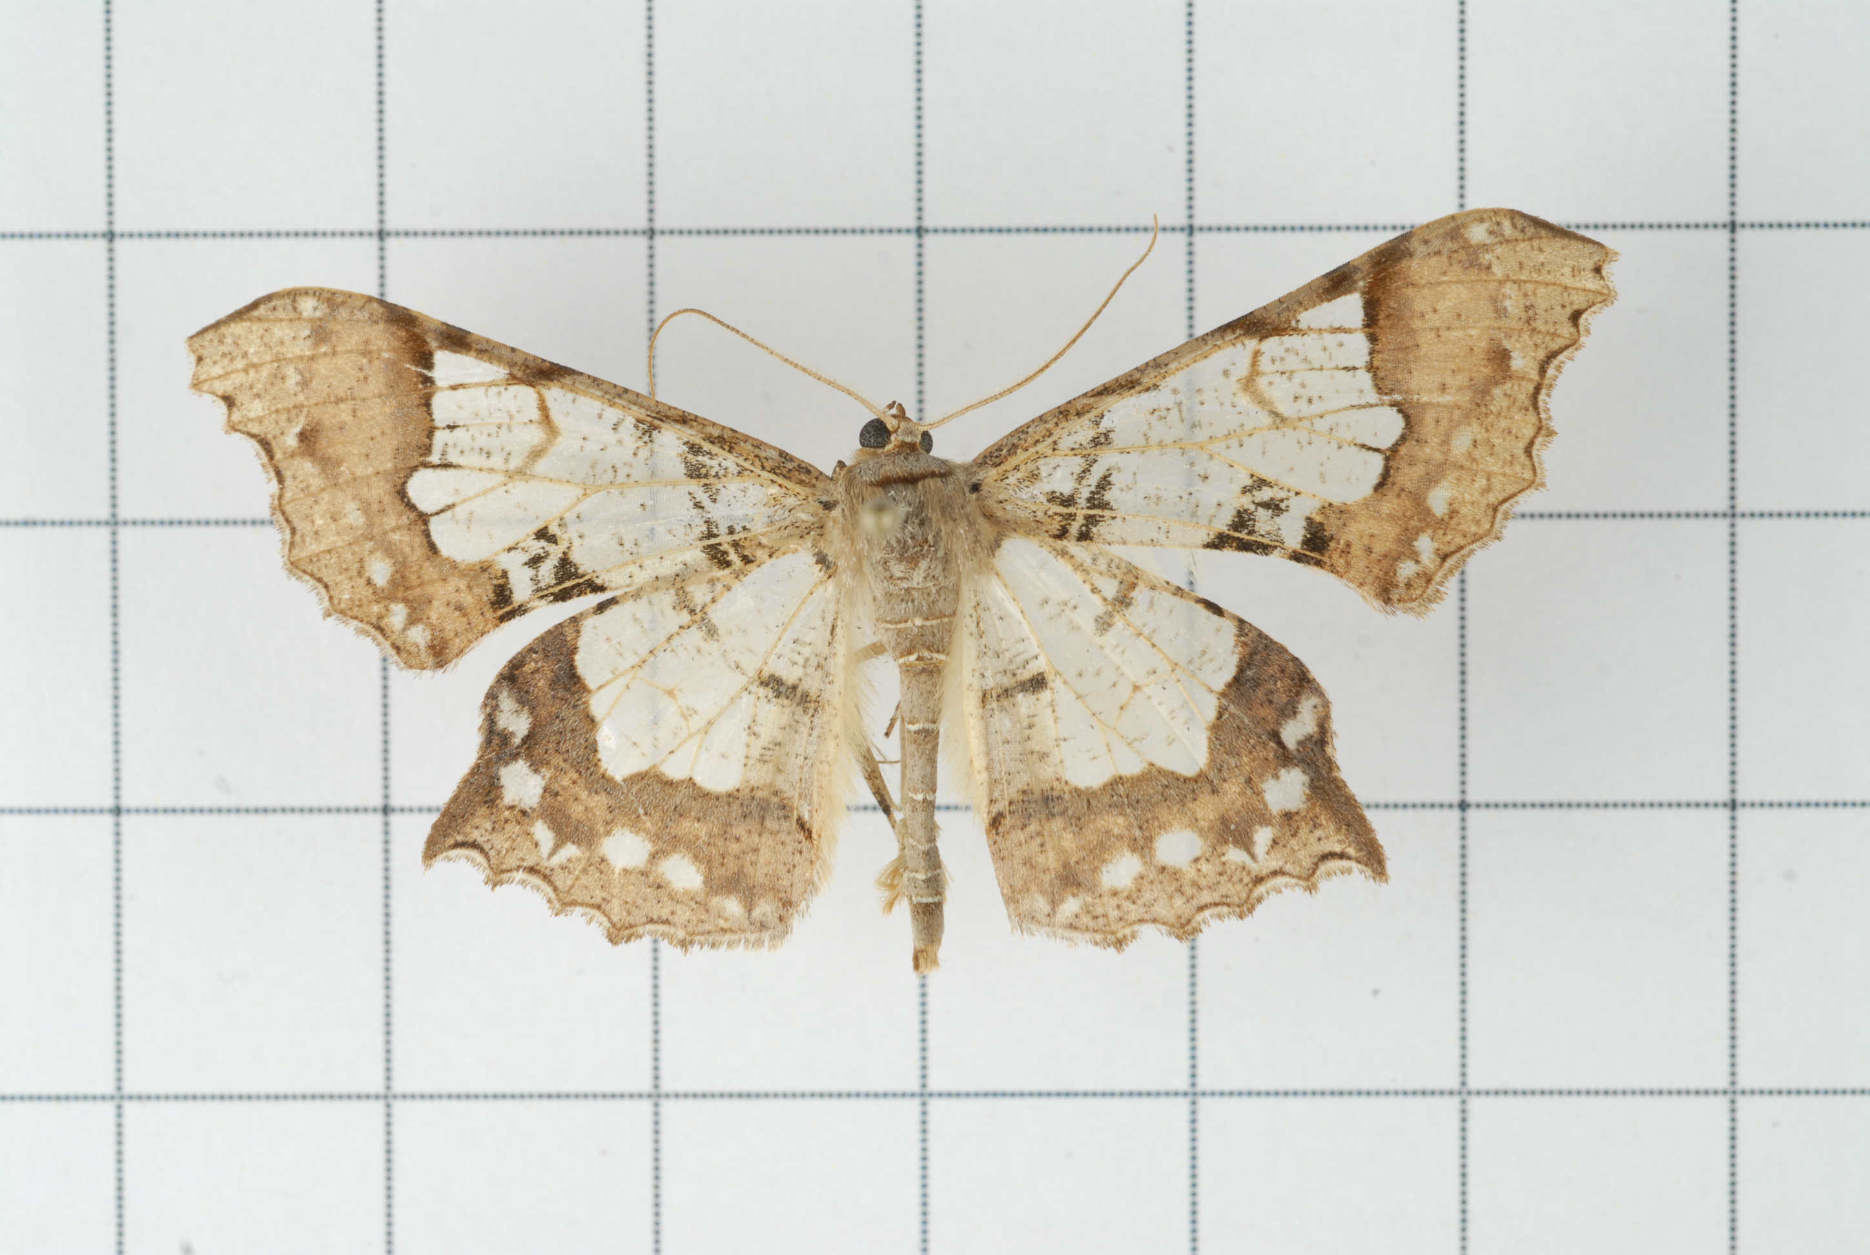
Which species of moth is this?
Krananda semihyalina
